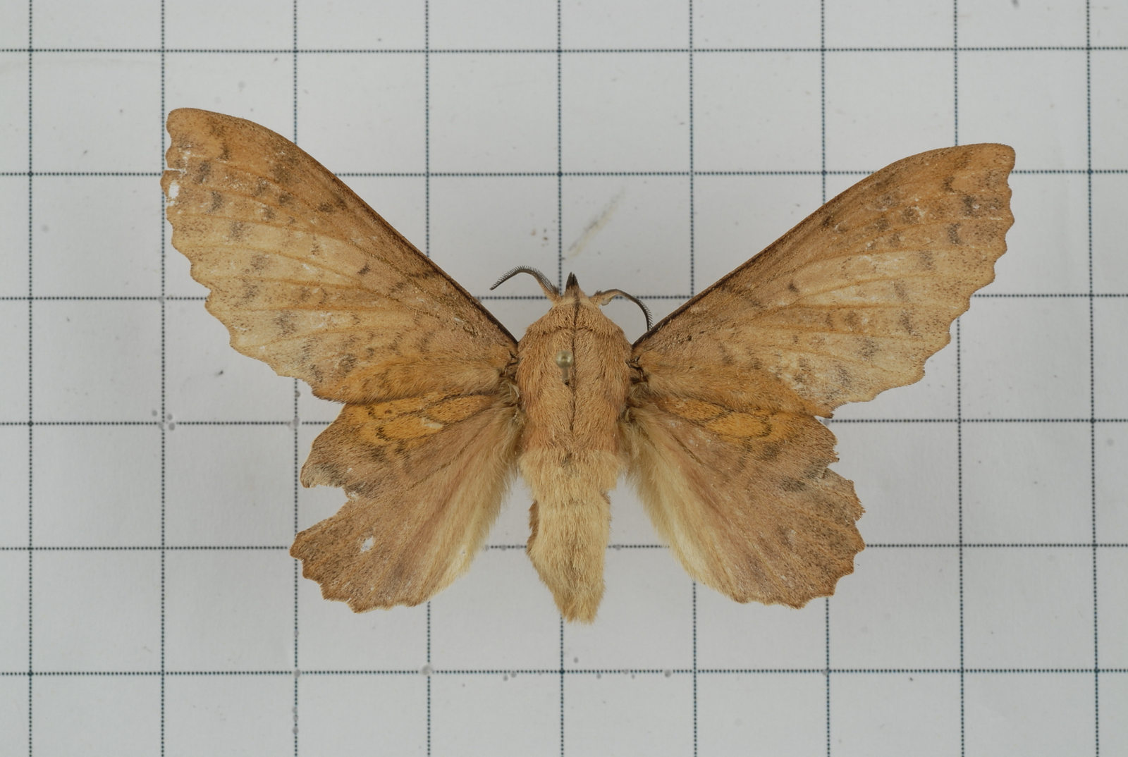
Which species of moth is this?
Gastropacha horishana horishana
